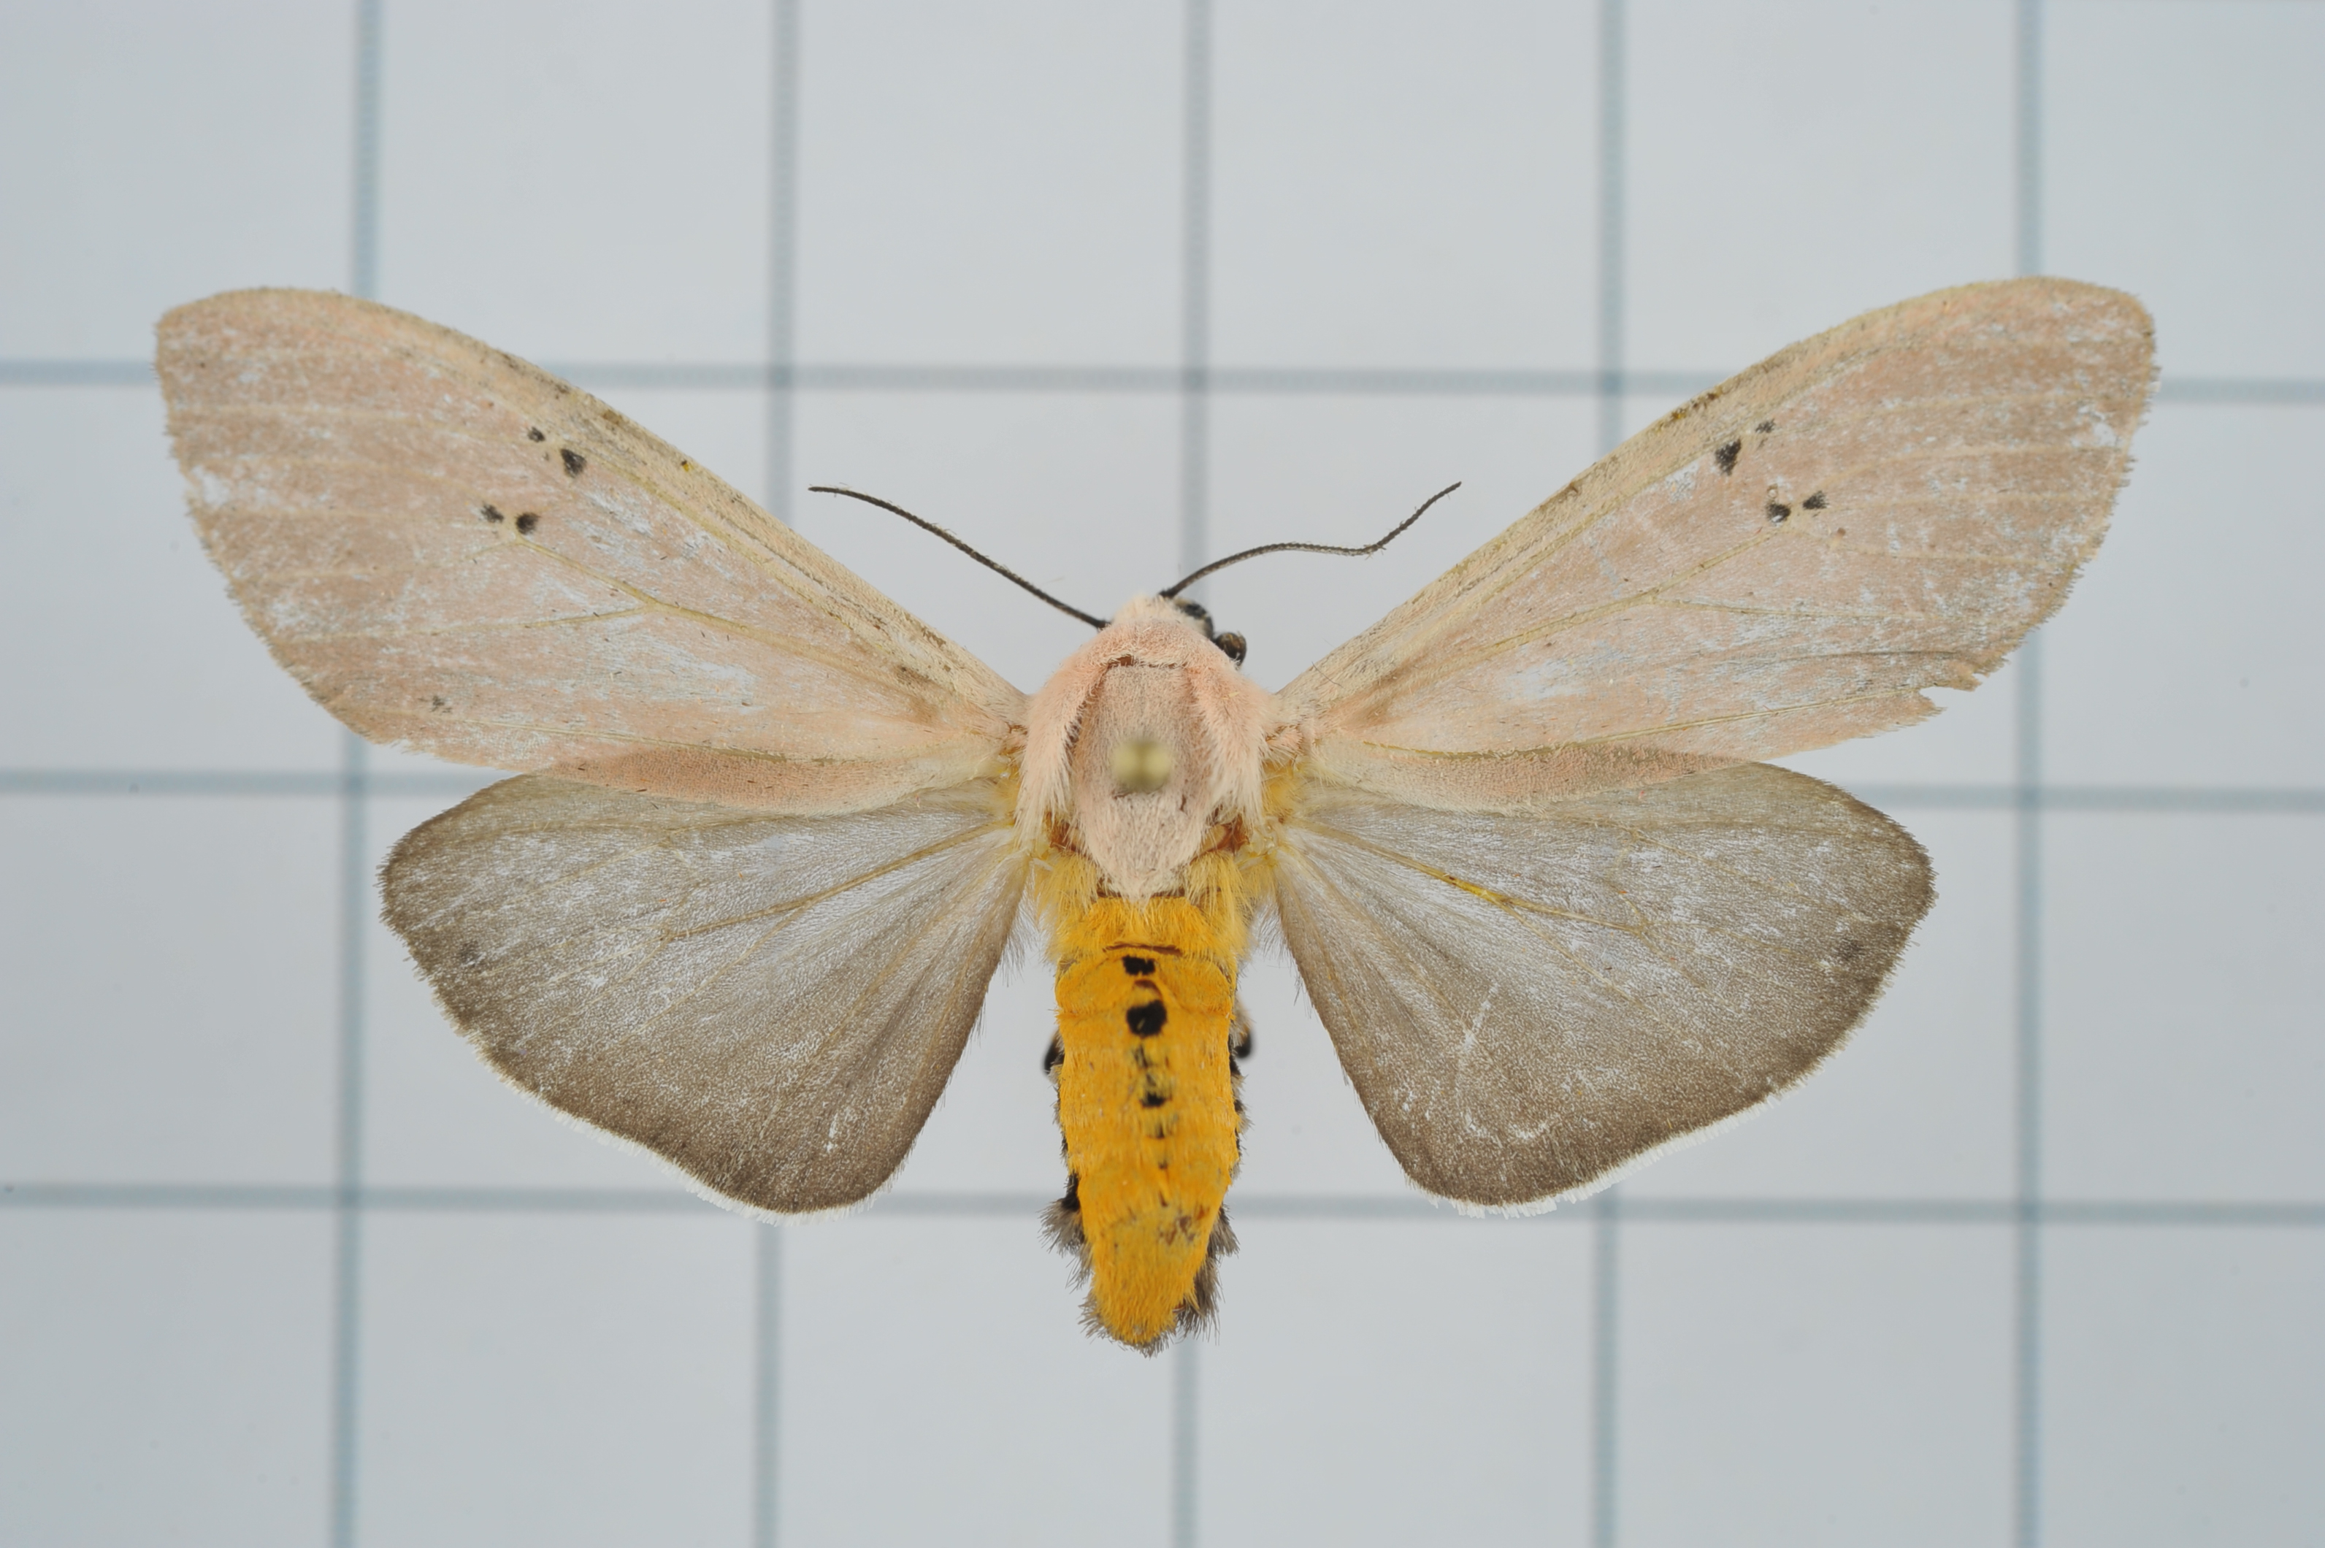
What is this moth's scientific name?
Creatonotos transiens koni
